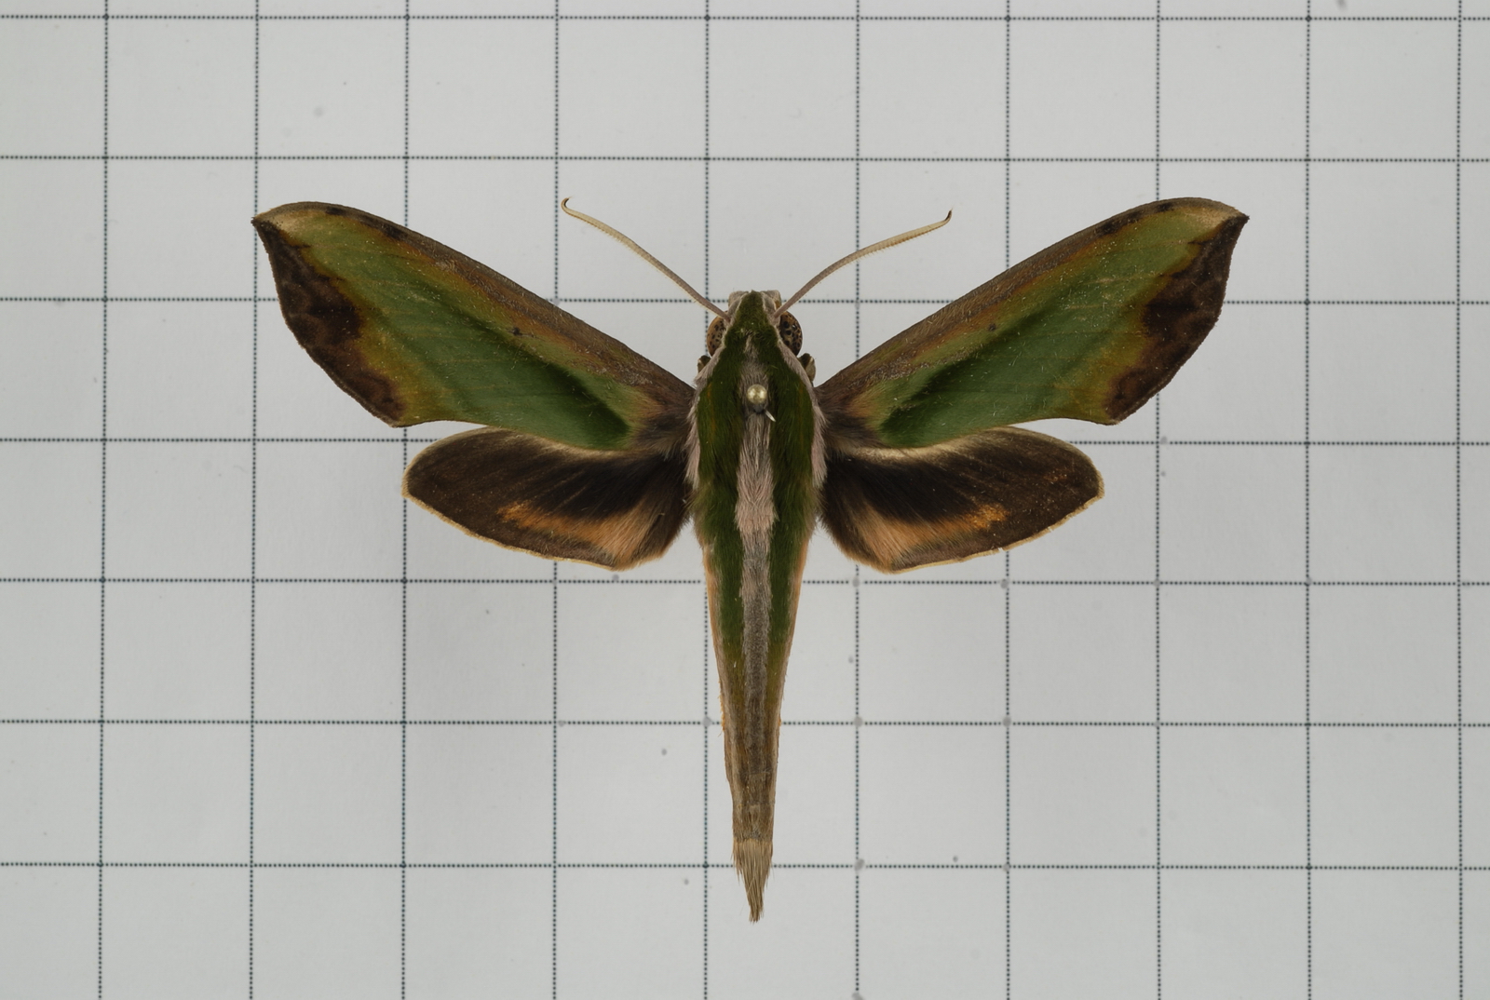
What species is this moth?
Pergesa acteus
